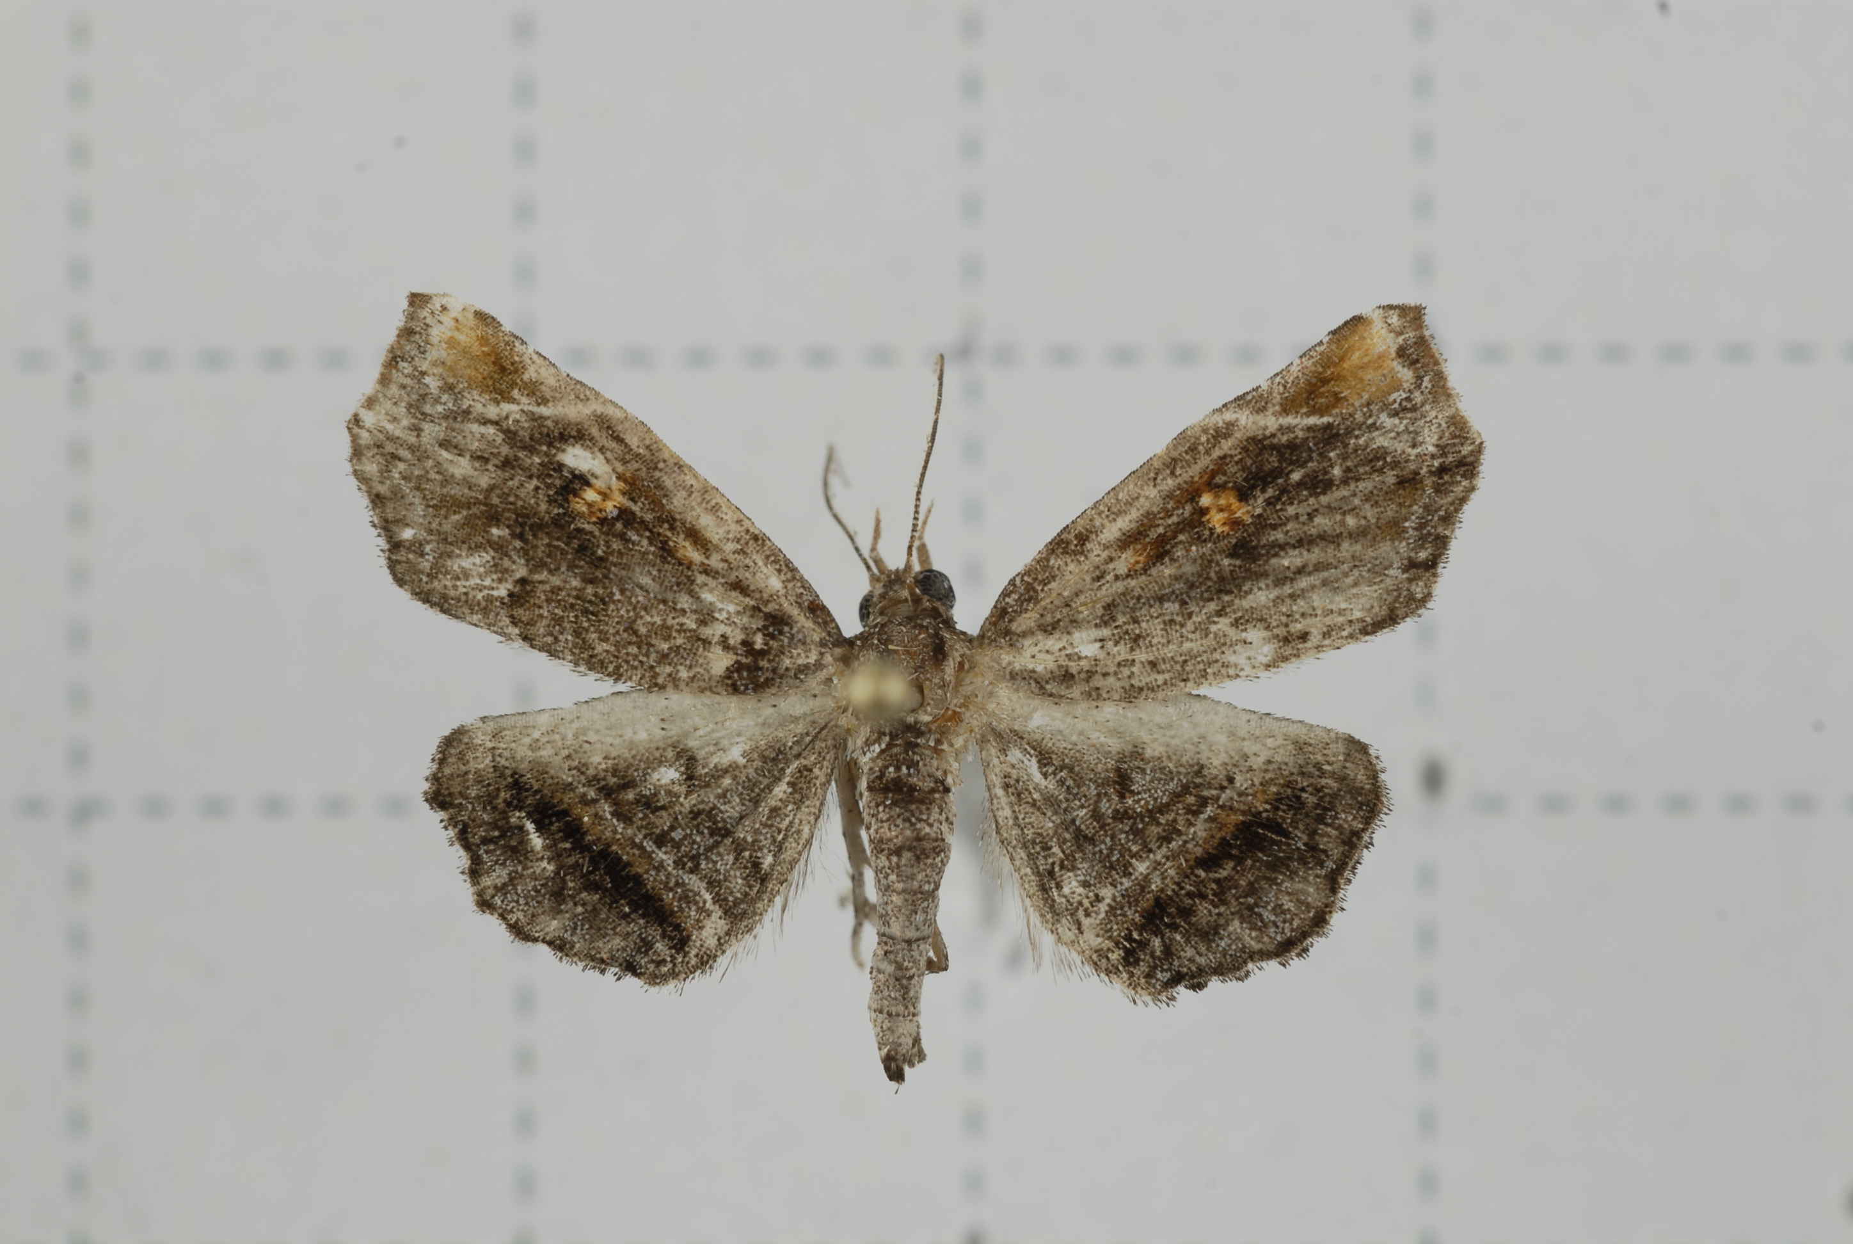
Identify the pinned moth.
Egnasia nagadeboides
